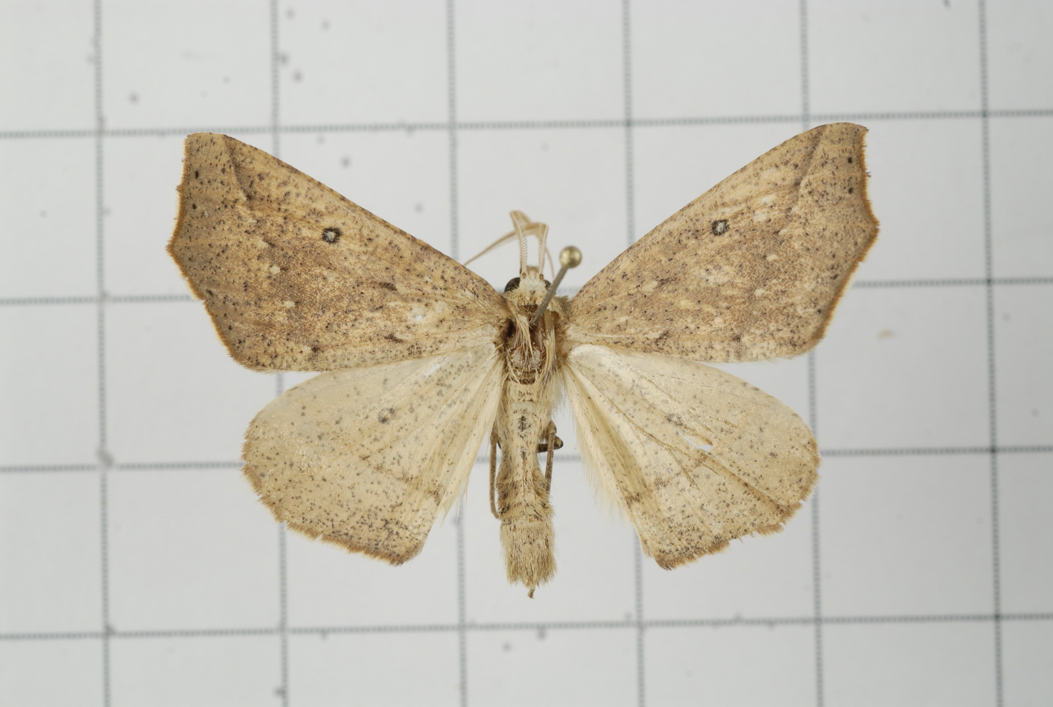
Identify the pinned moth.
Odontopera albiguttulata
